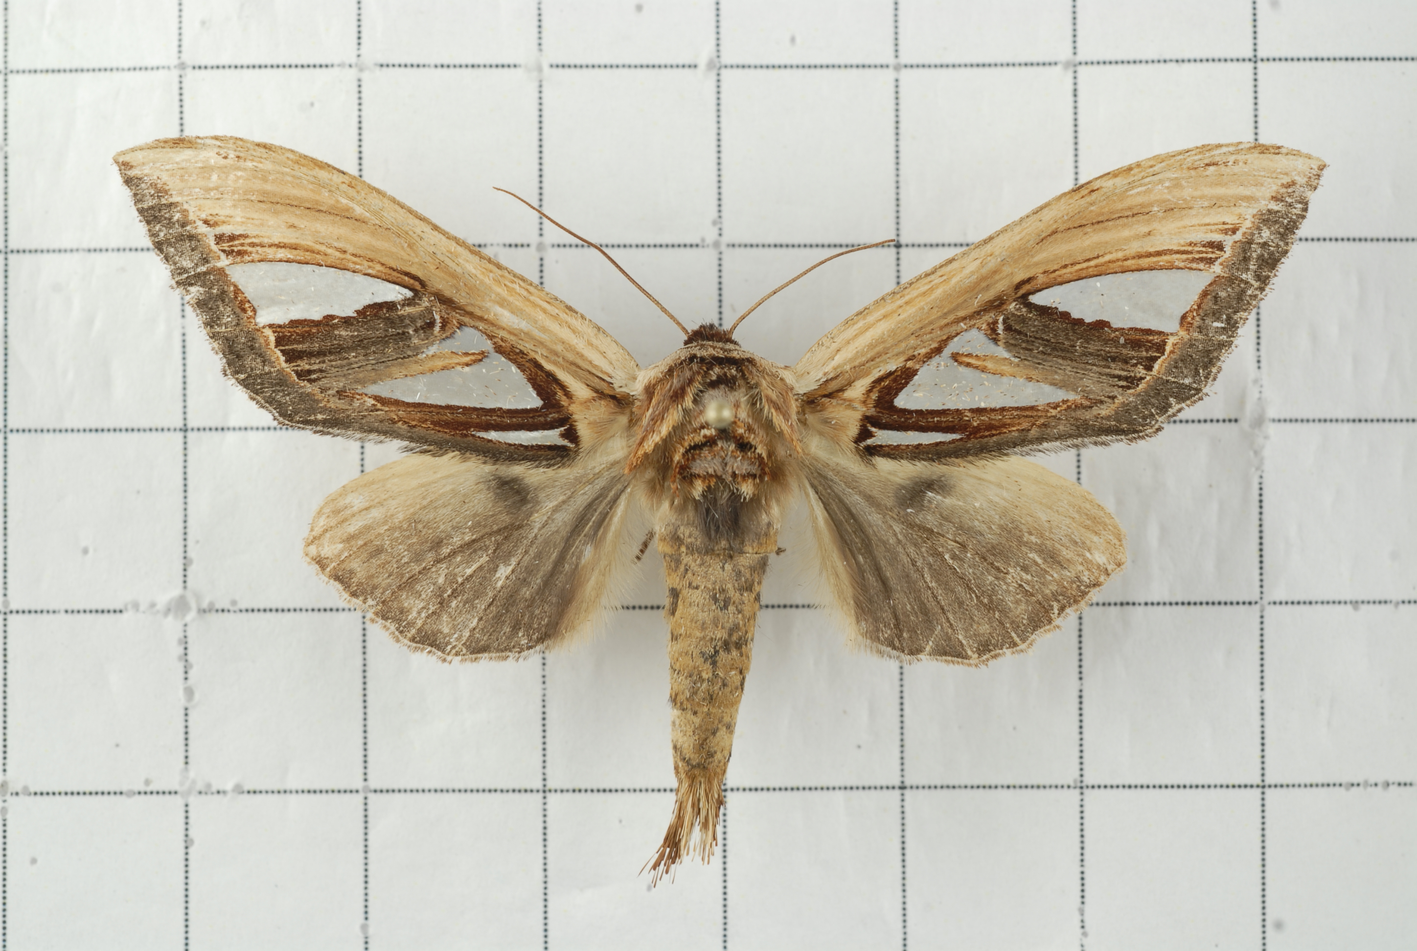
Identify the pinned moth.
Tarsolepis taiwana
